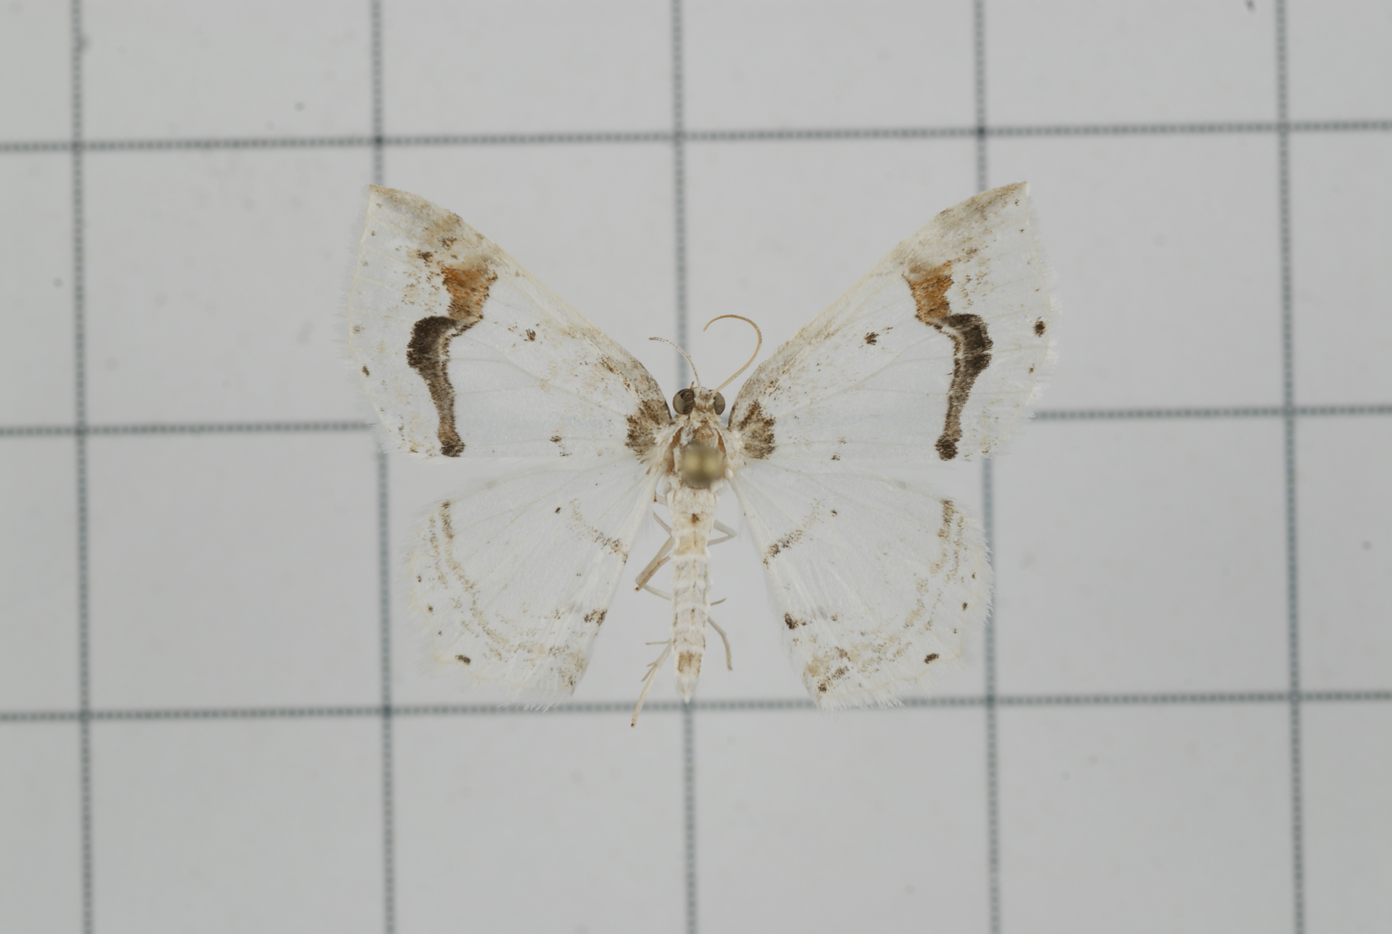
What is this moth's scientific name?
Asthena undulata
